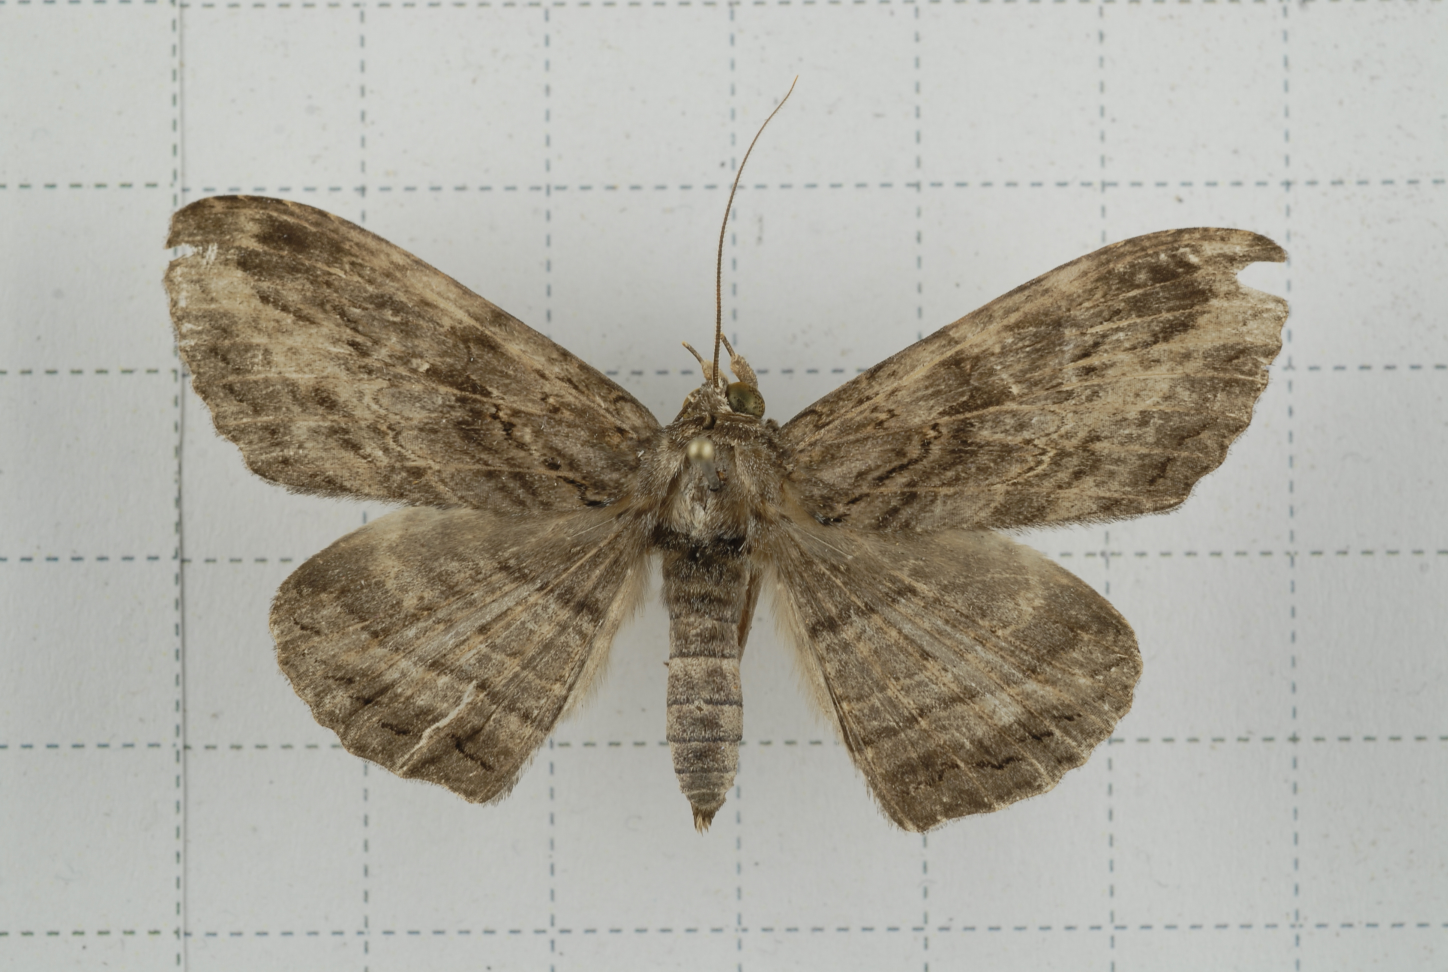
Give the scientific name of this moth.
Anisoneura salebrosa
